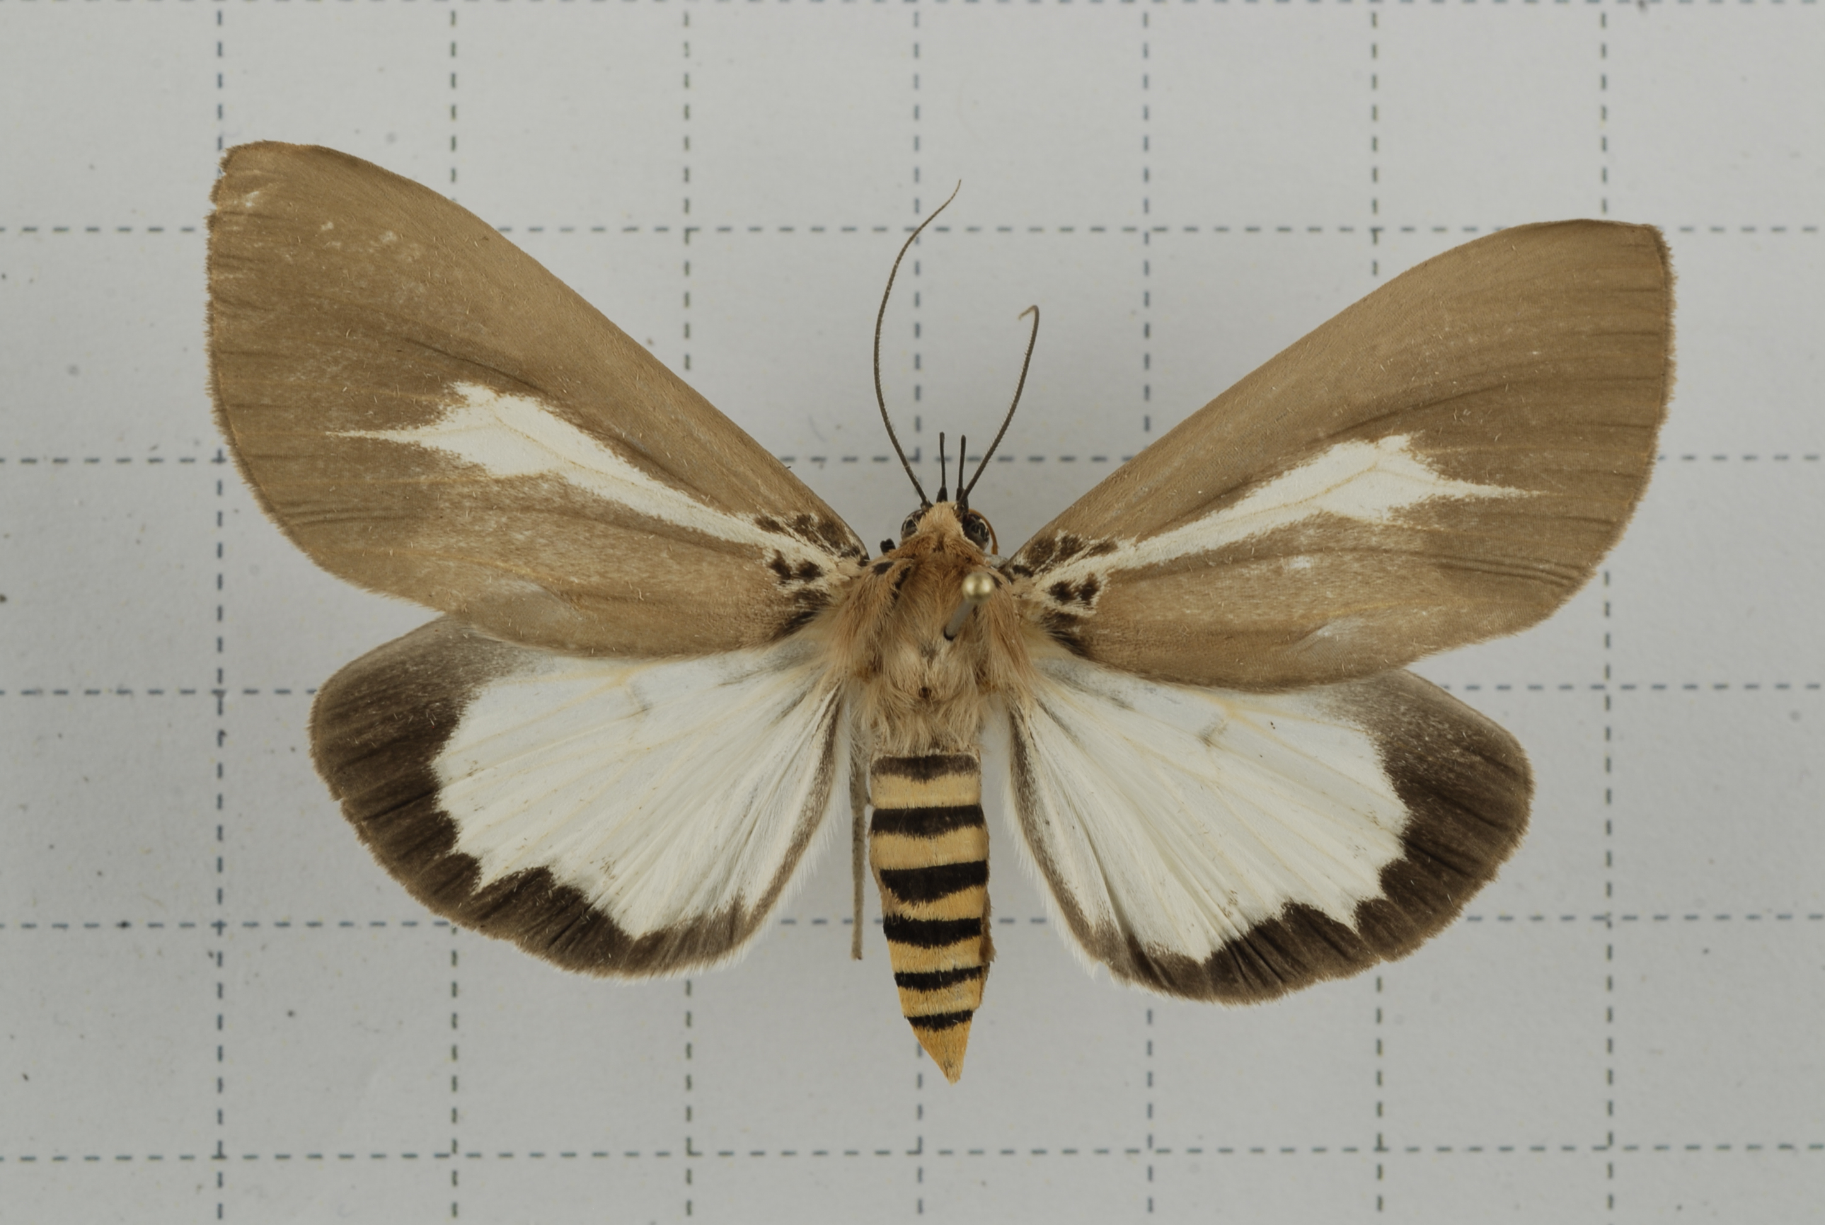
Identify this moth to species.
Asota heliconia zebrina
